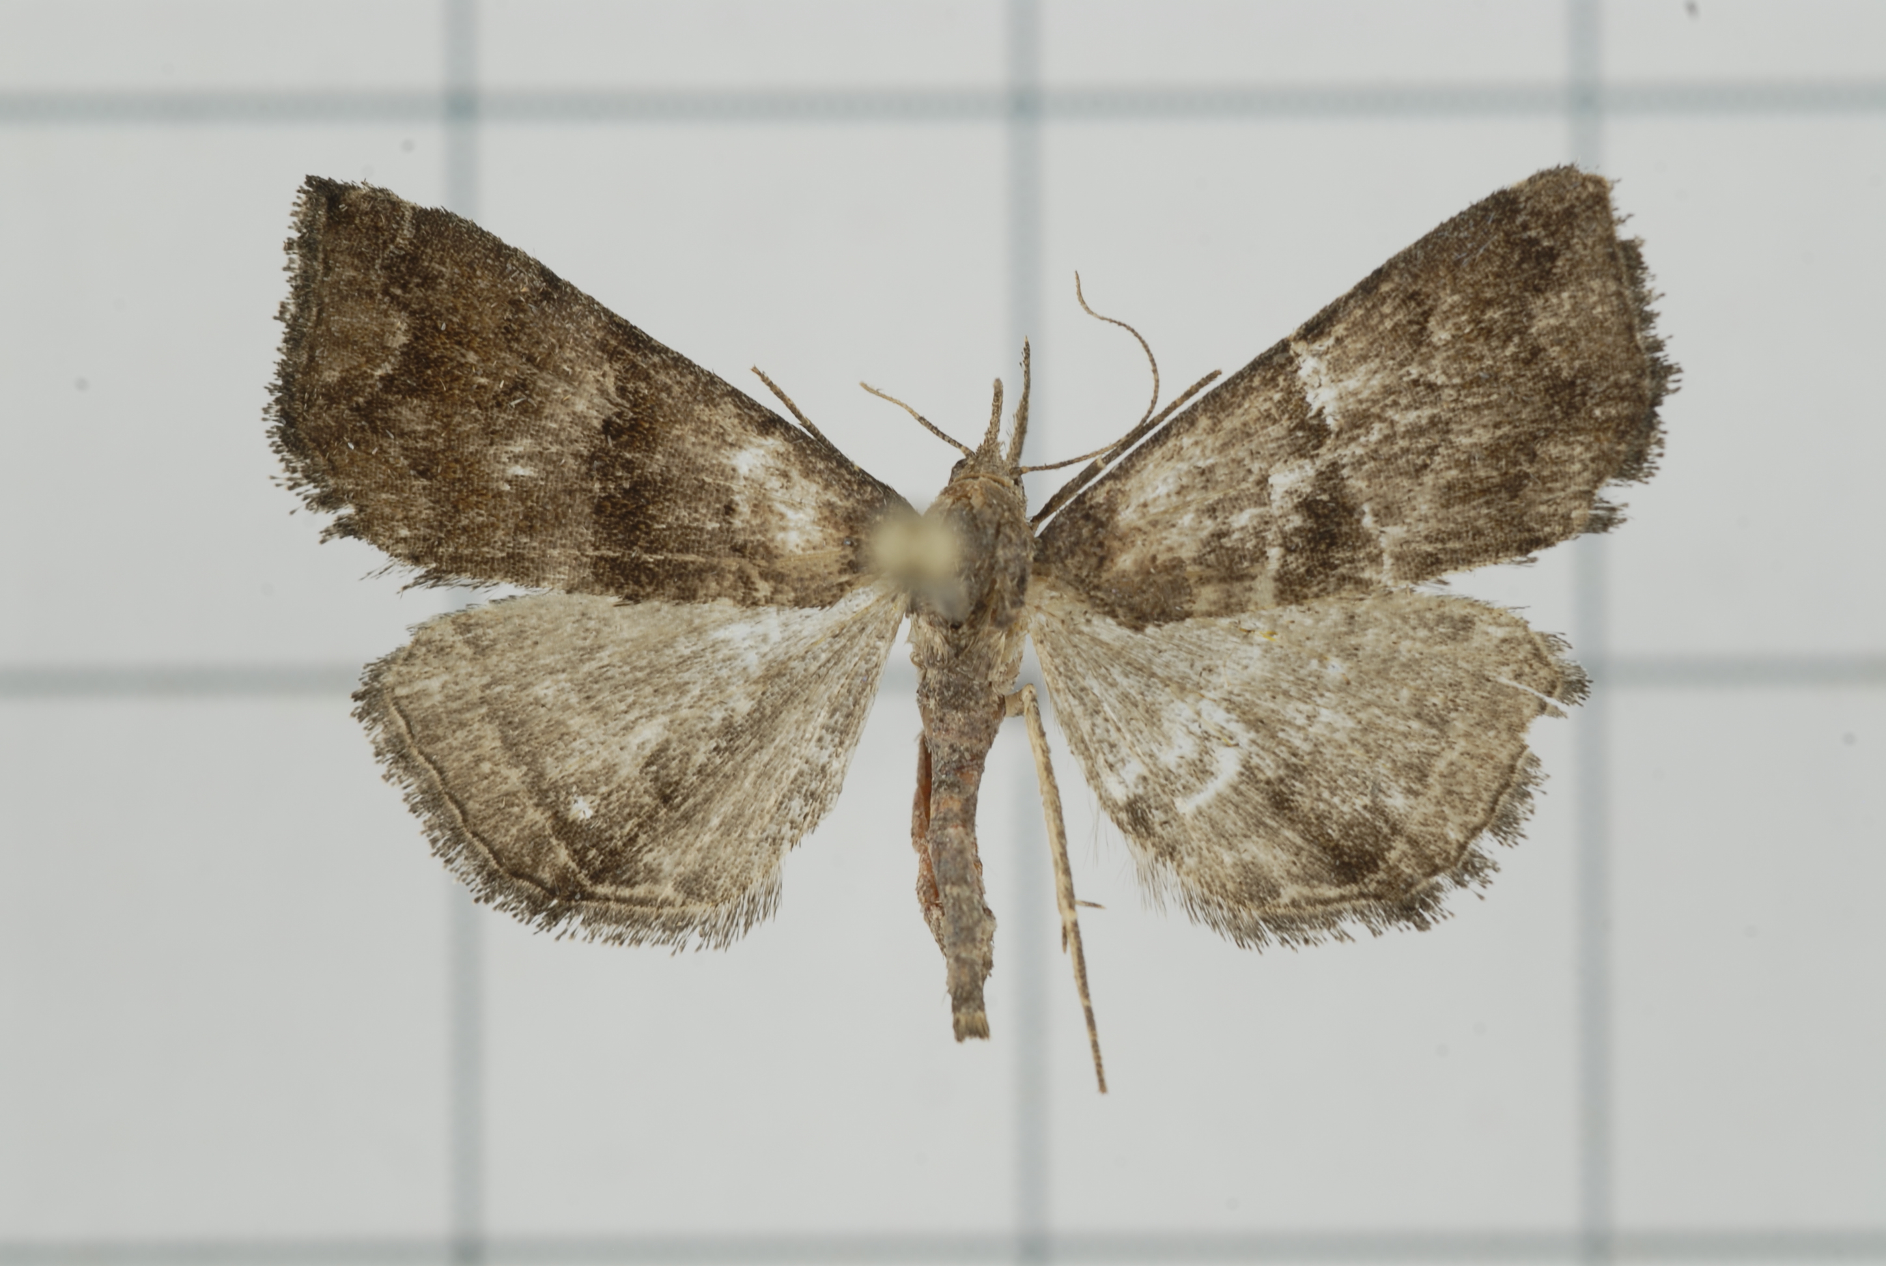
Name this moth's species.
Hipoepa fractalis
